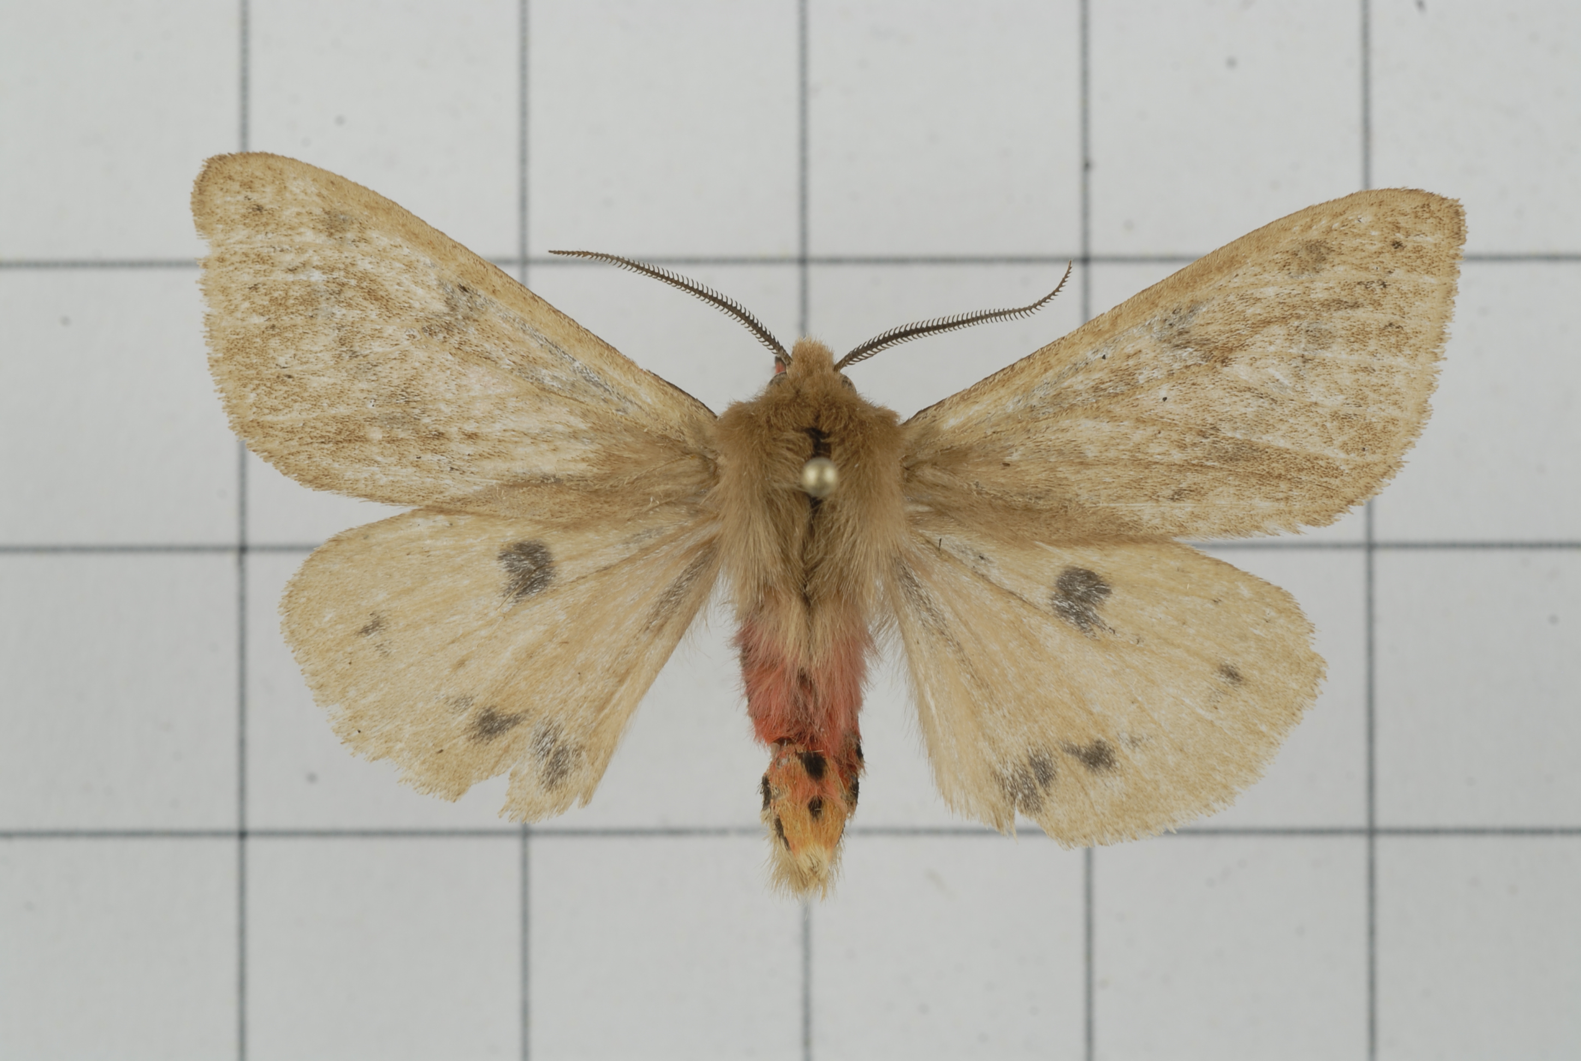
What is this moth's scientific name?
Spilosoma fumida
